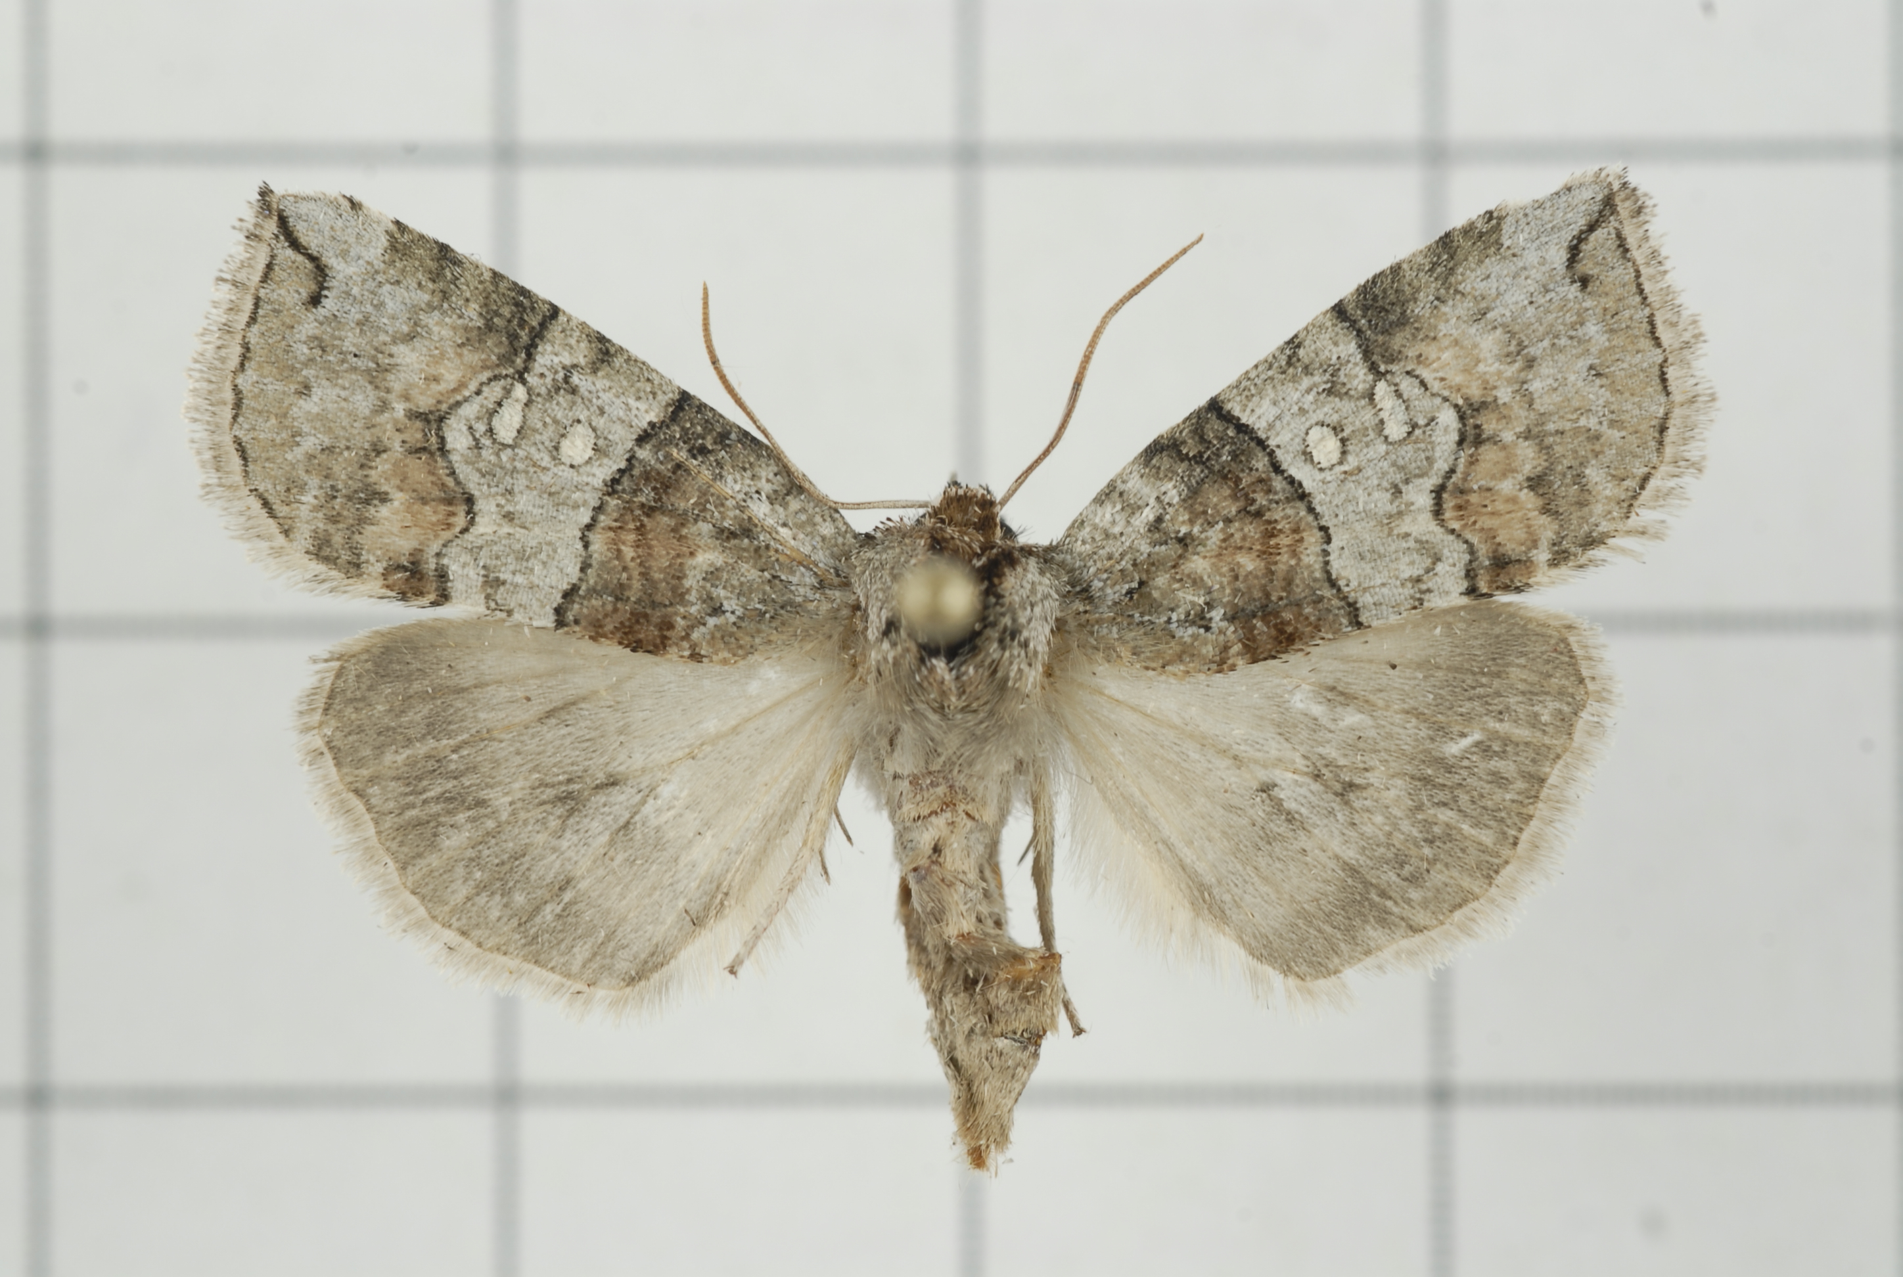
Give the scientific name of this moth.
Nothoploca endoi
